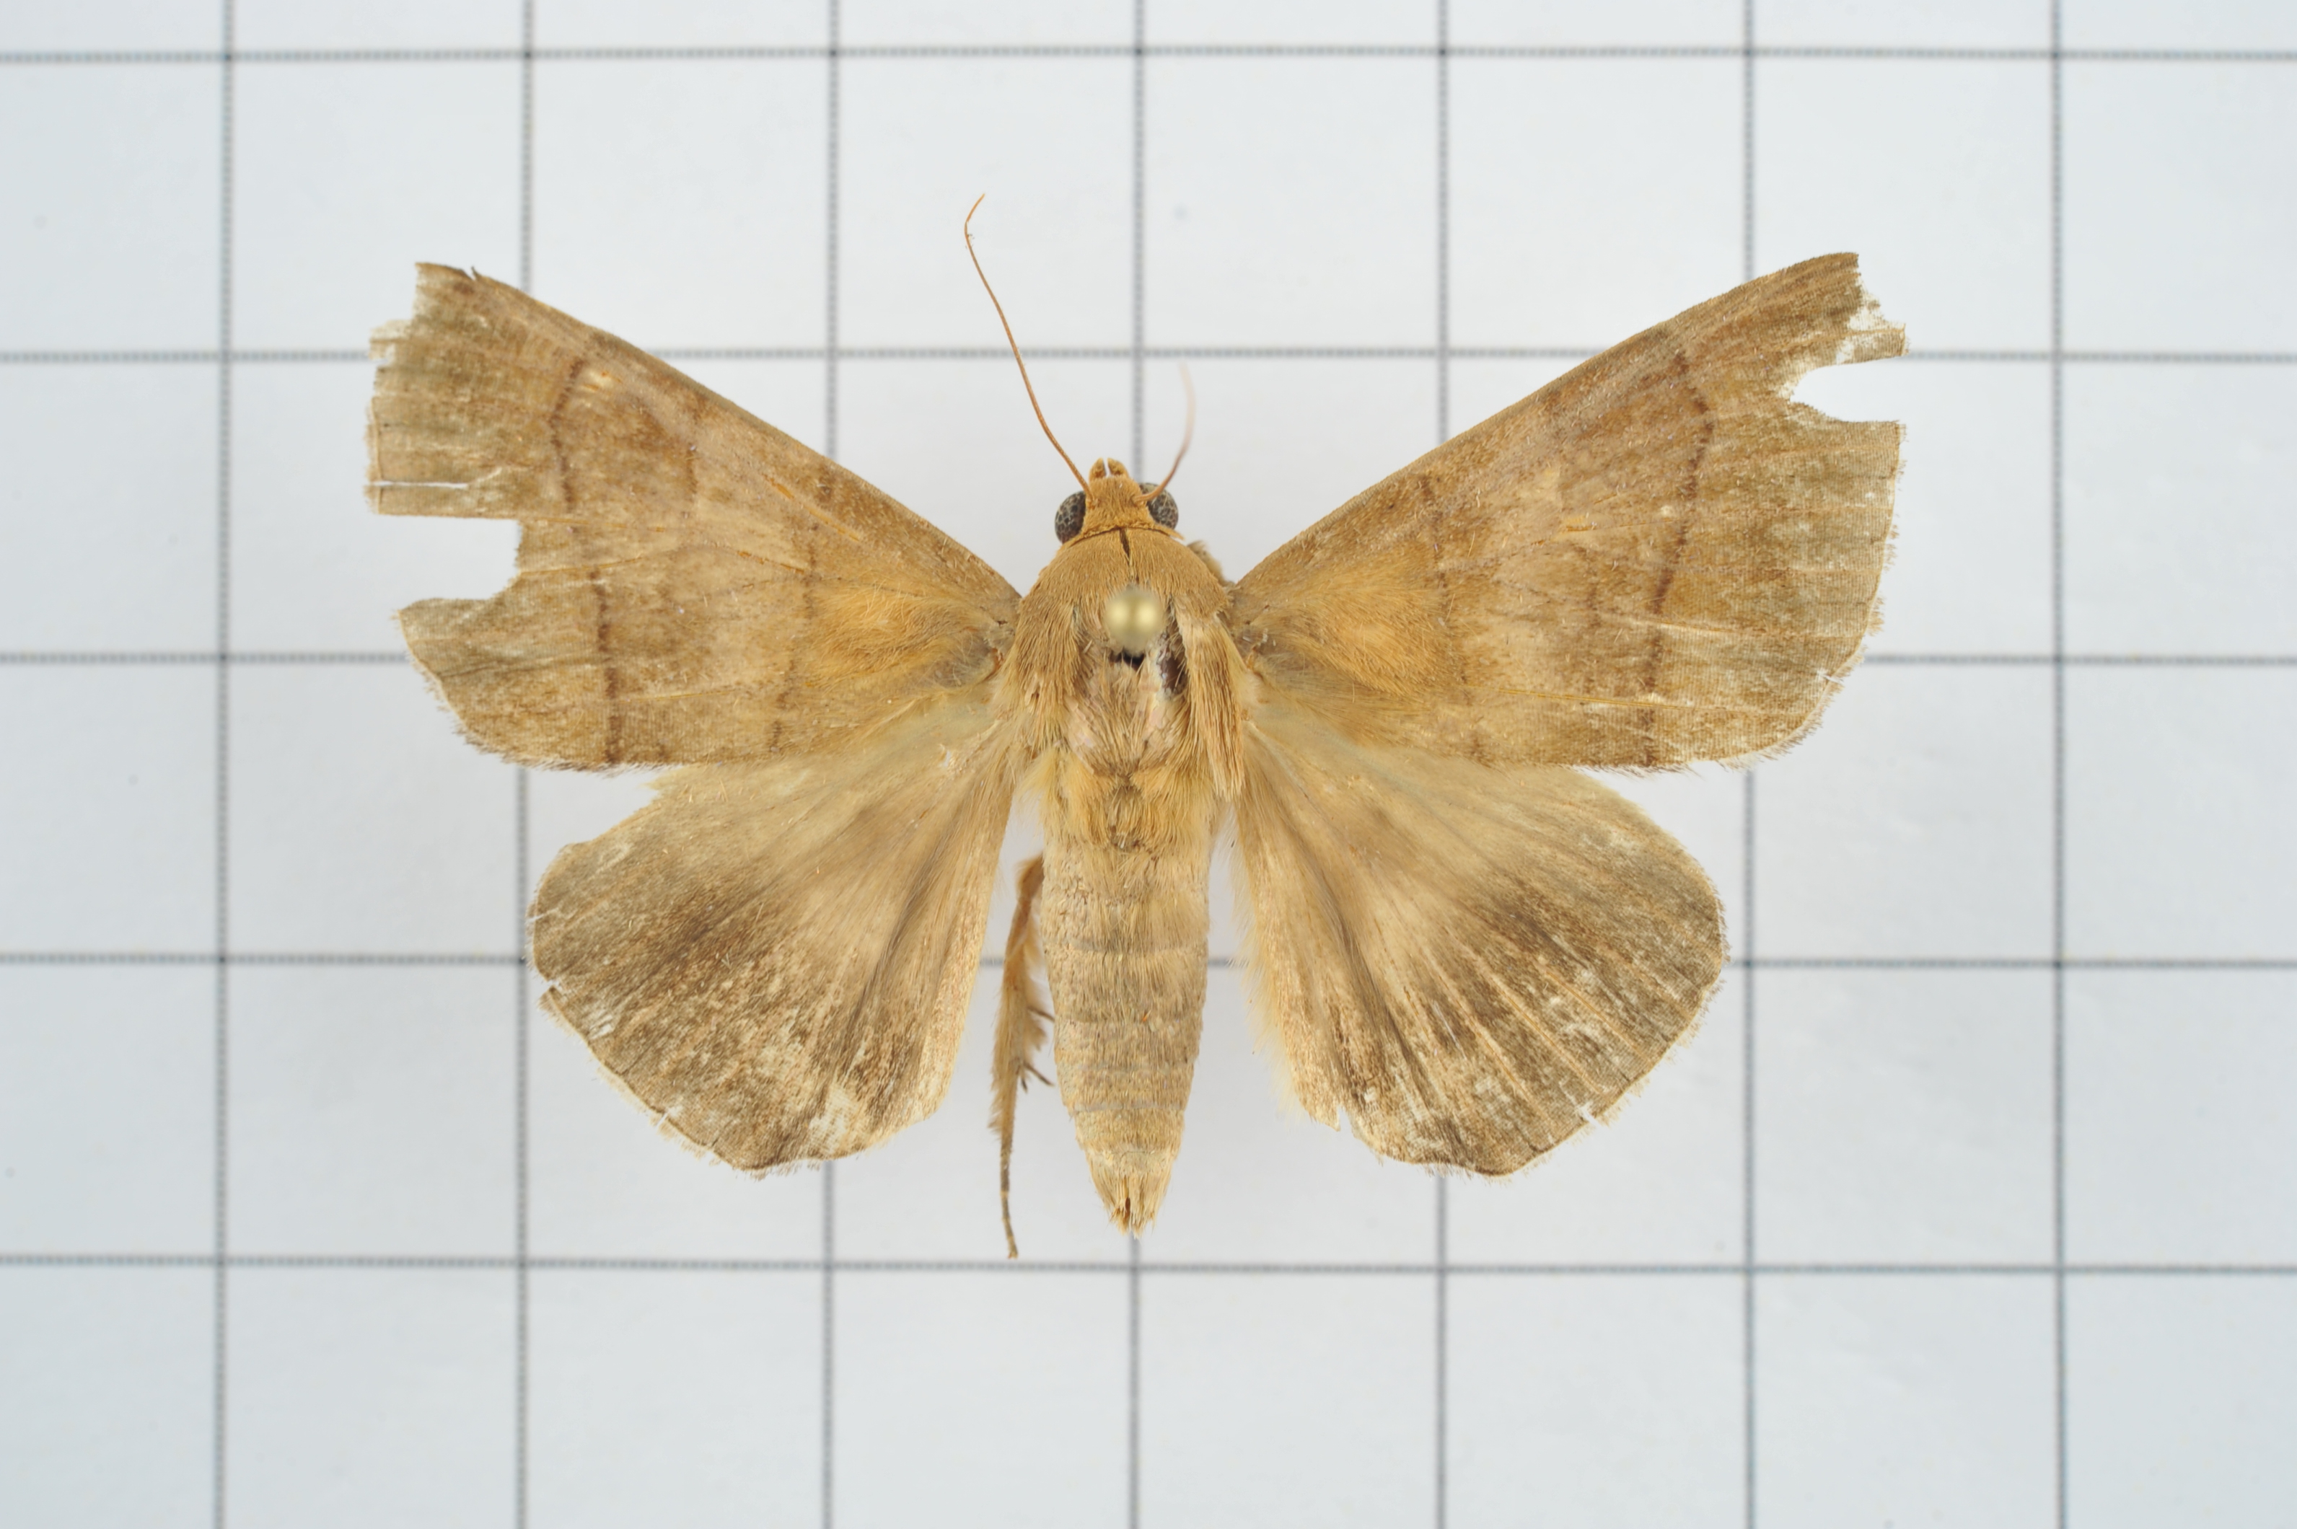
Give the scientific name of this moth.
Bastilla absentimacula
